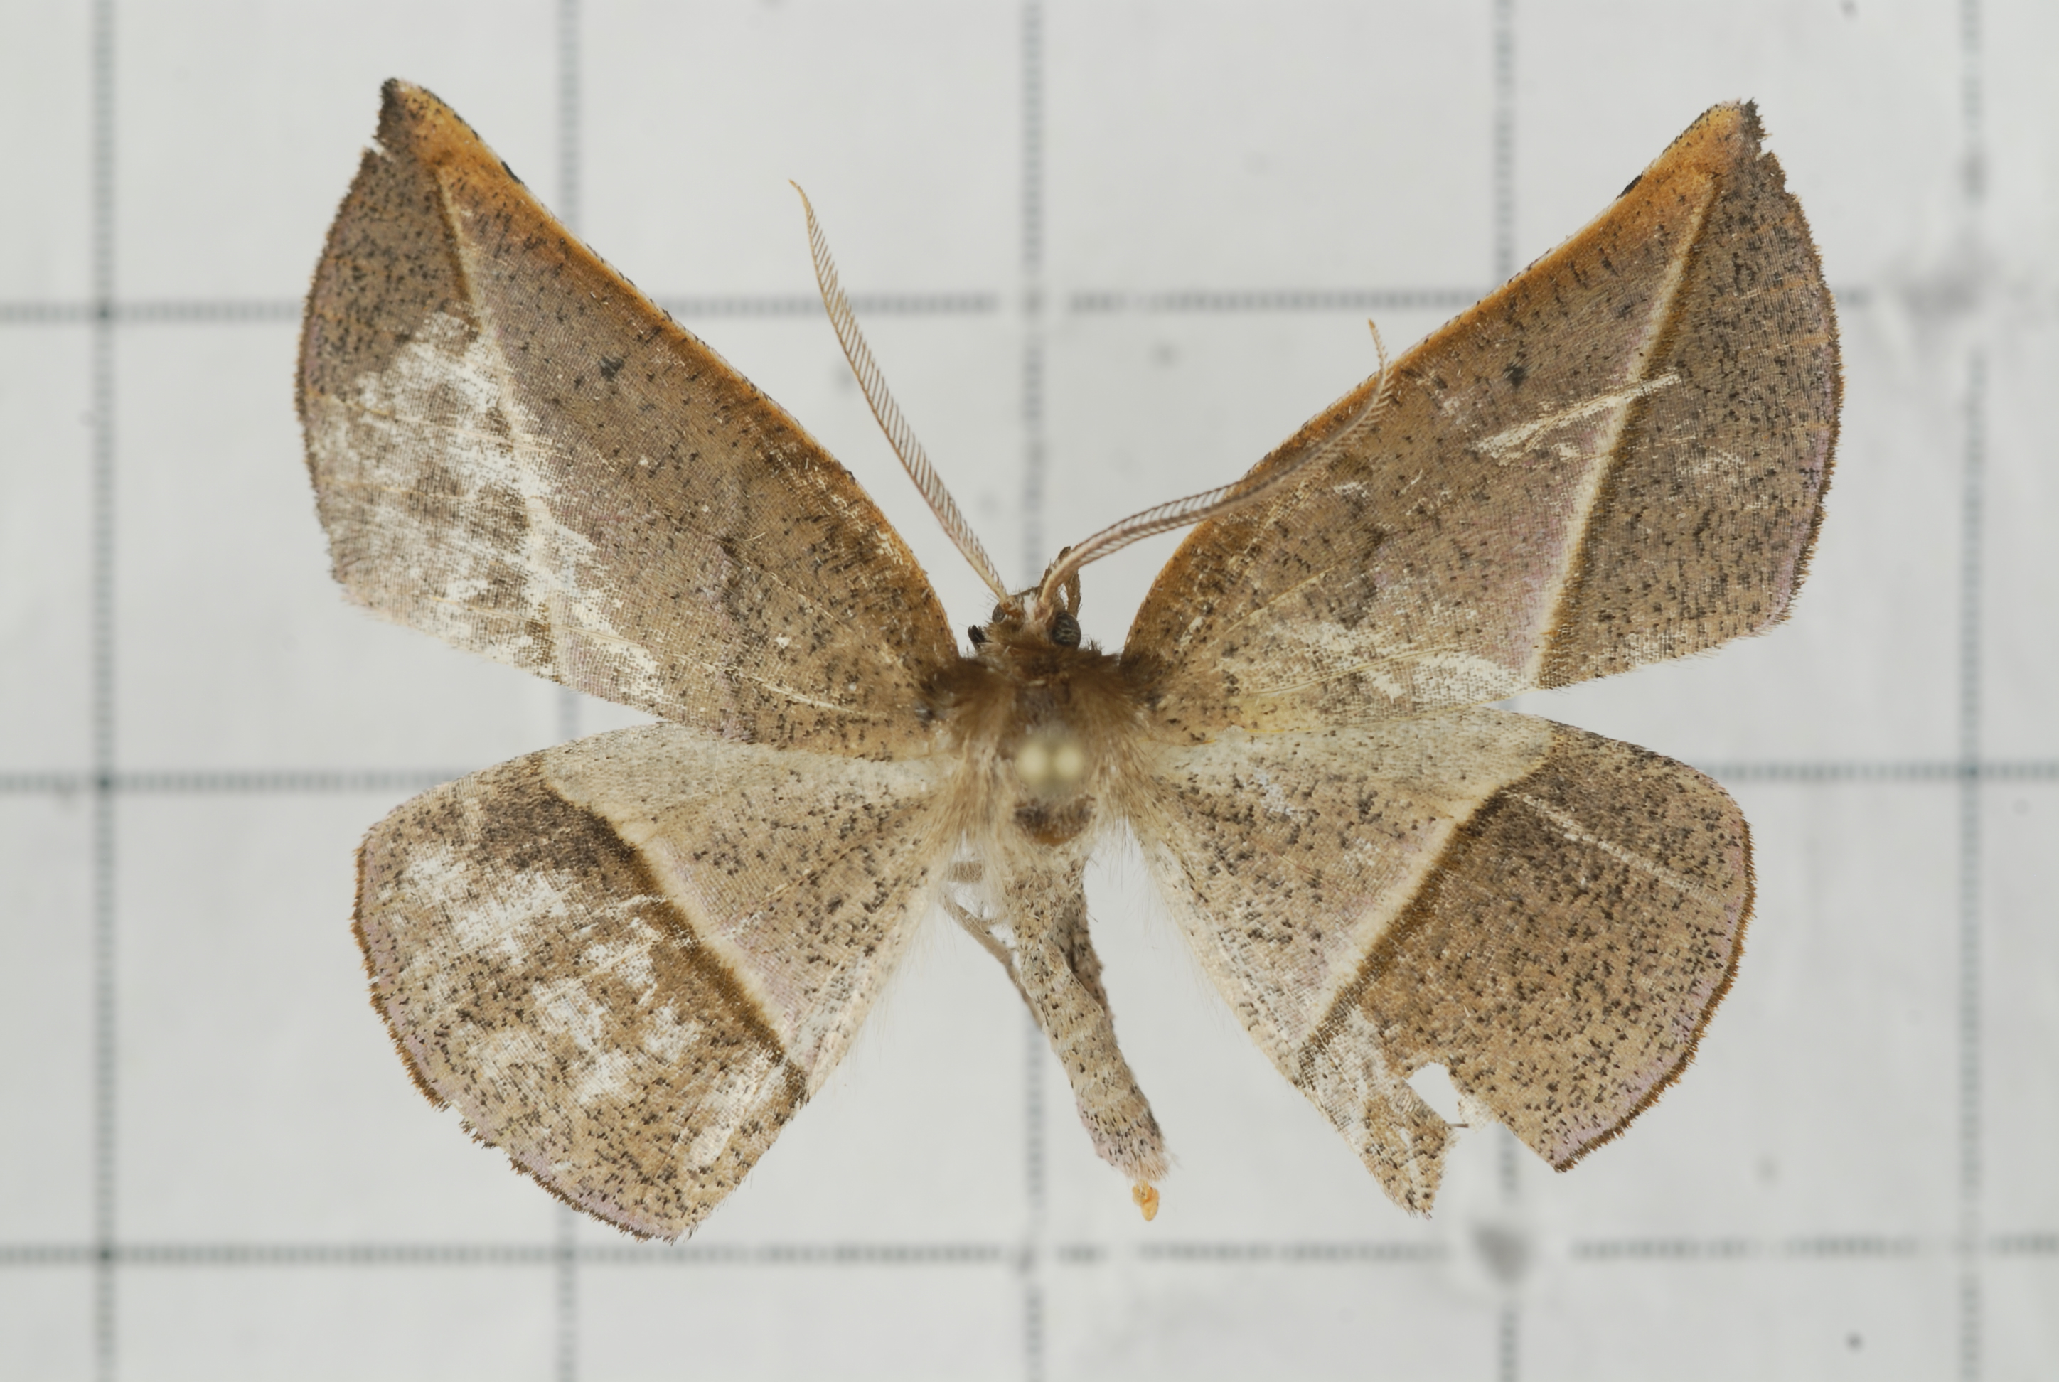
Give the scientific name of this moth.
Garaeus argillacea
